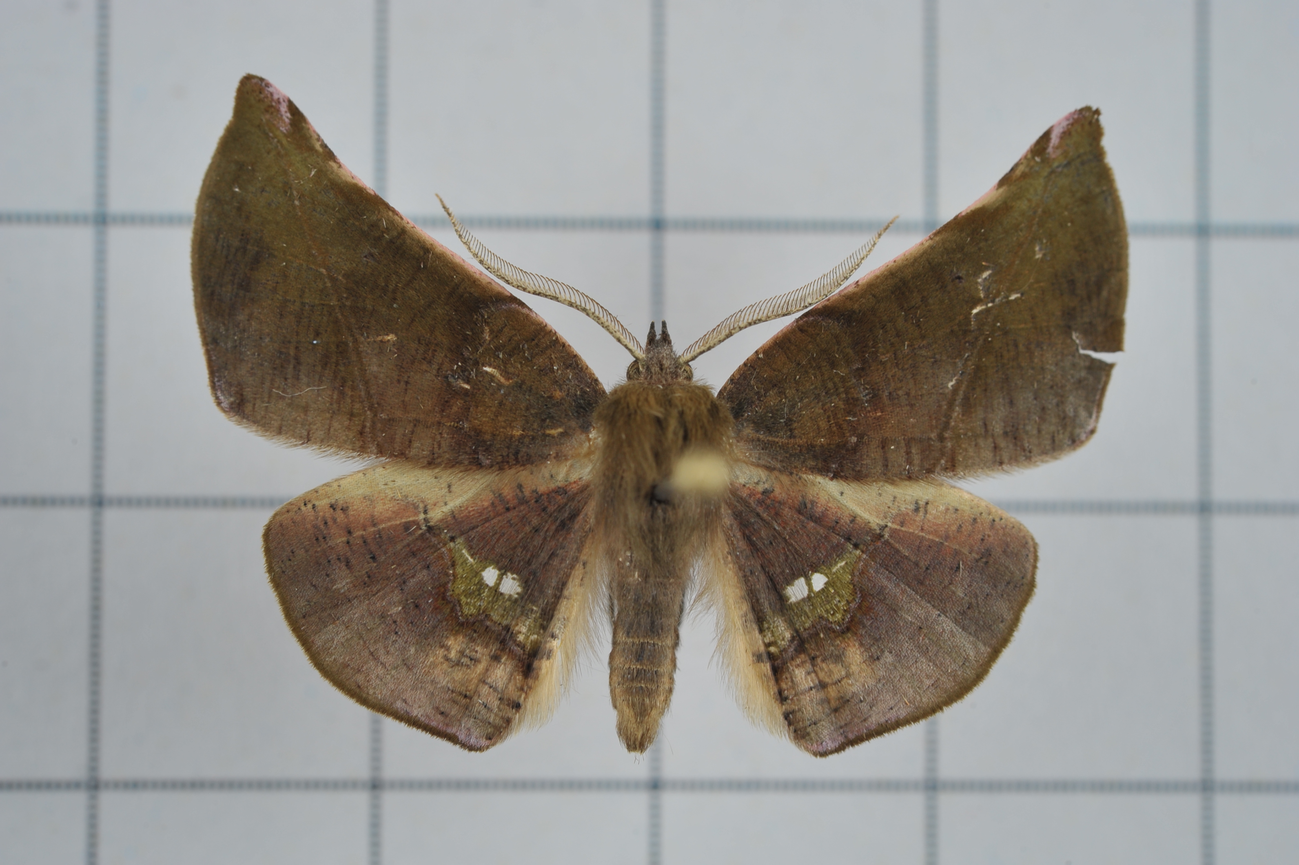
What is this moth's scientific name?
Garaeus apicata formosanus
